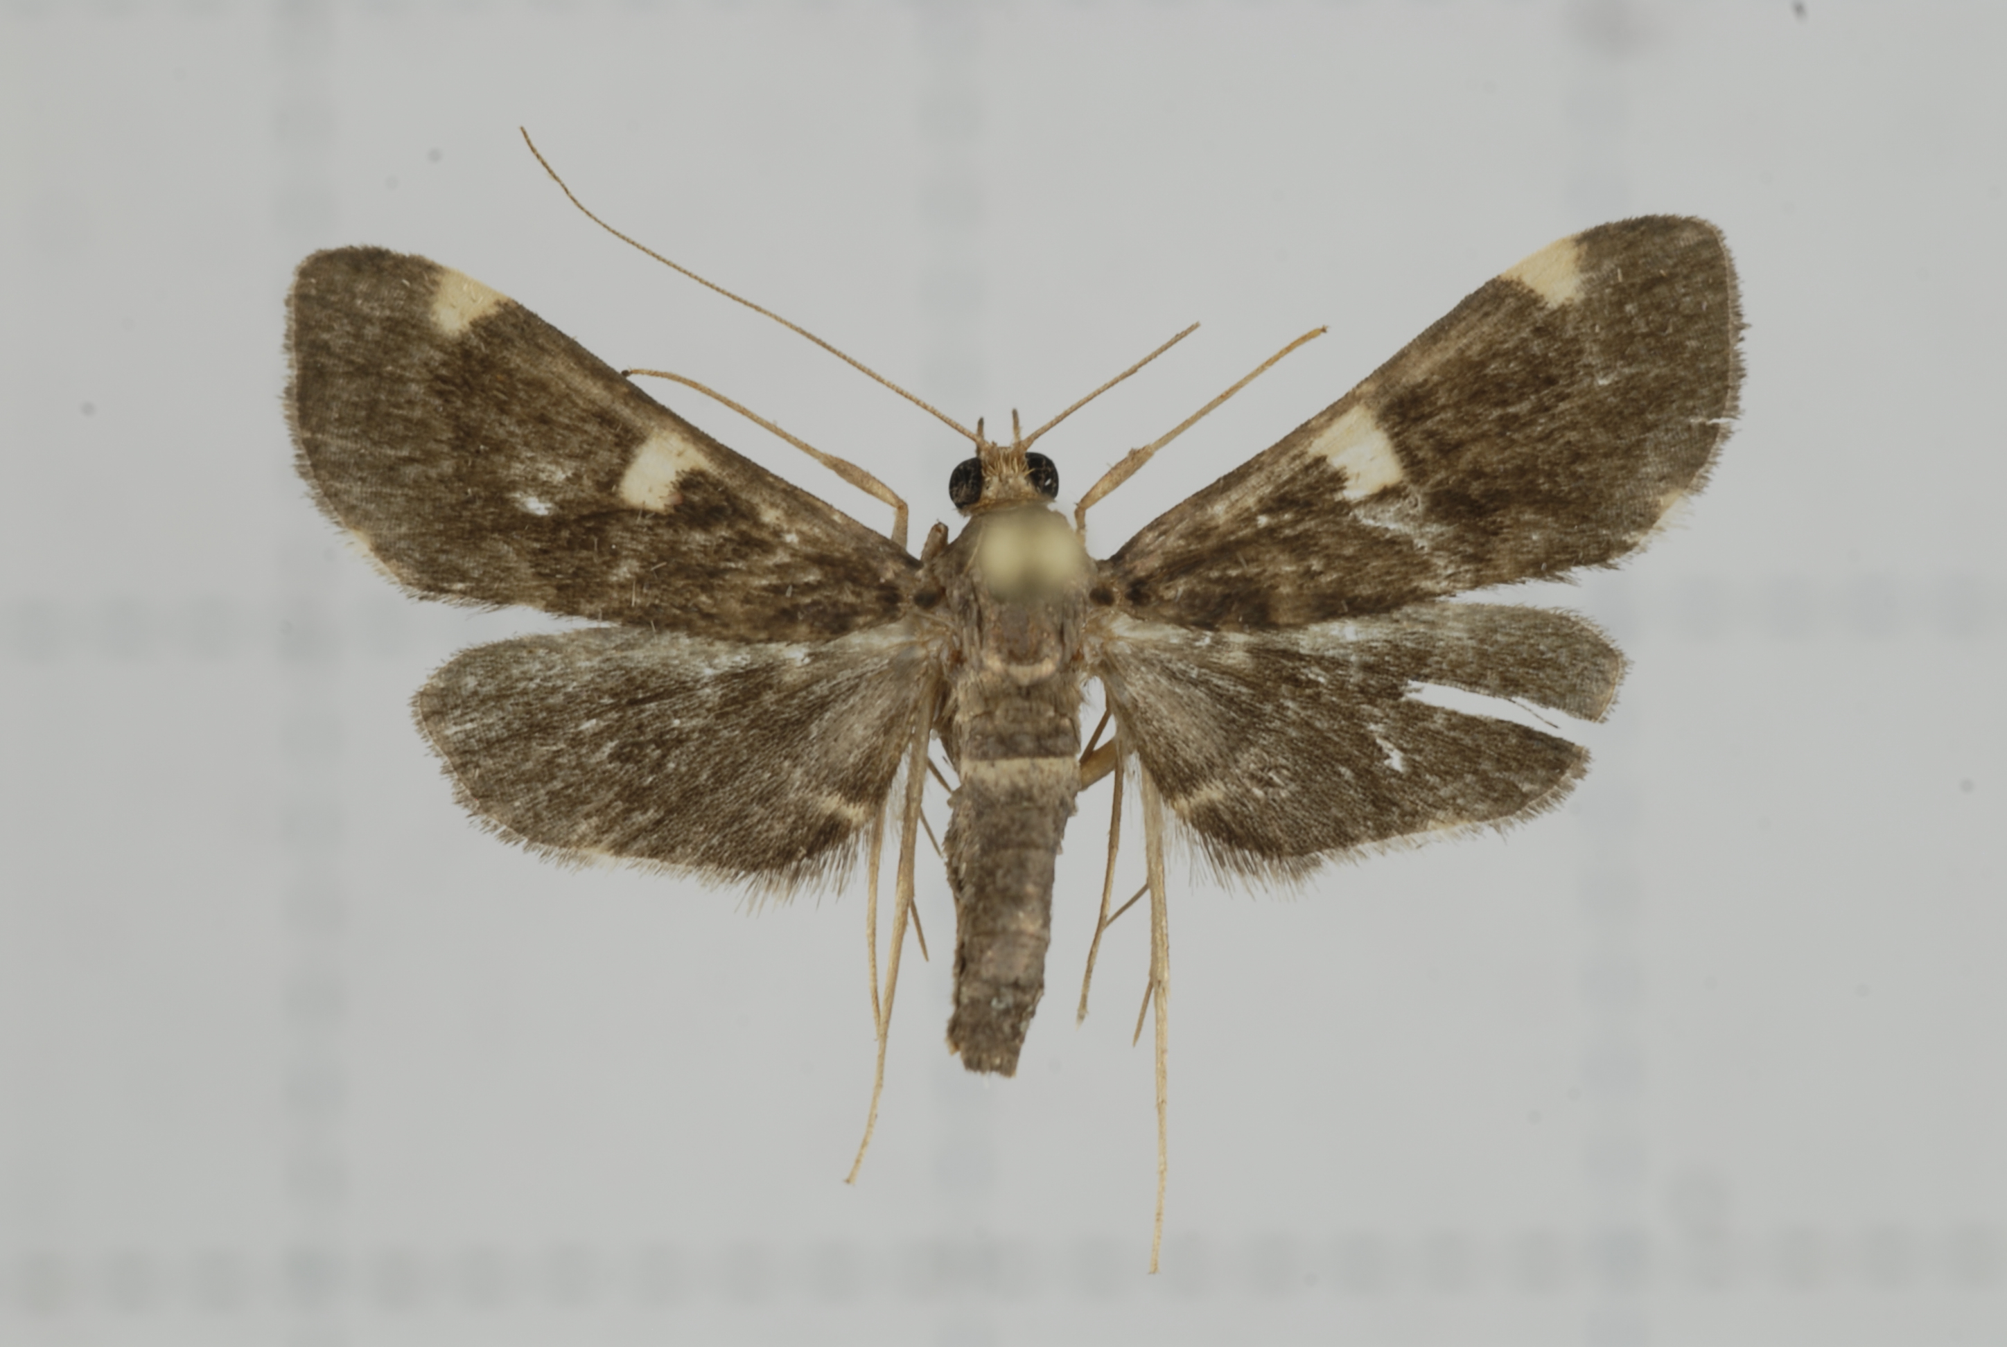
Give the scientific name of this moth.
Piletocera aegimiusalis
